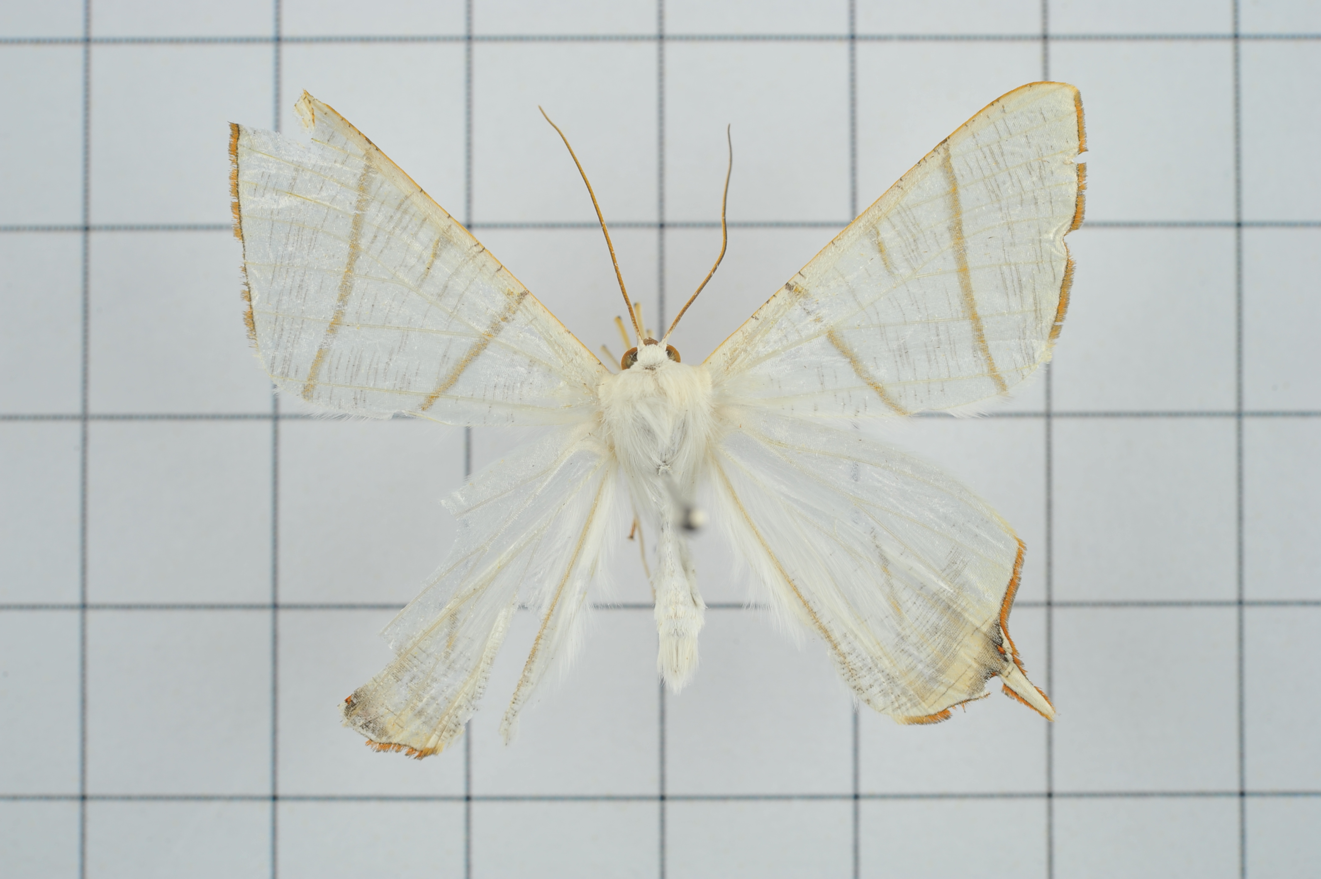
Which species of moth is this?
Ourapteryx yerburii virescens
